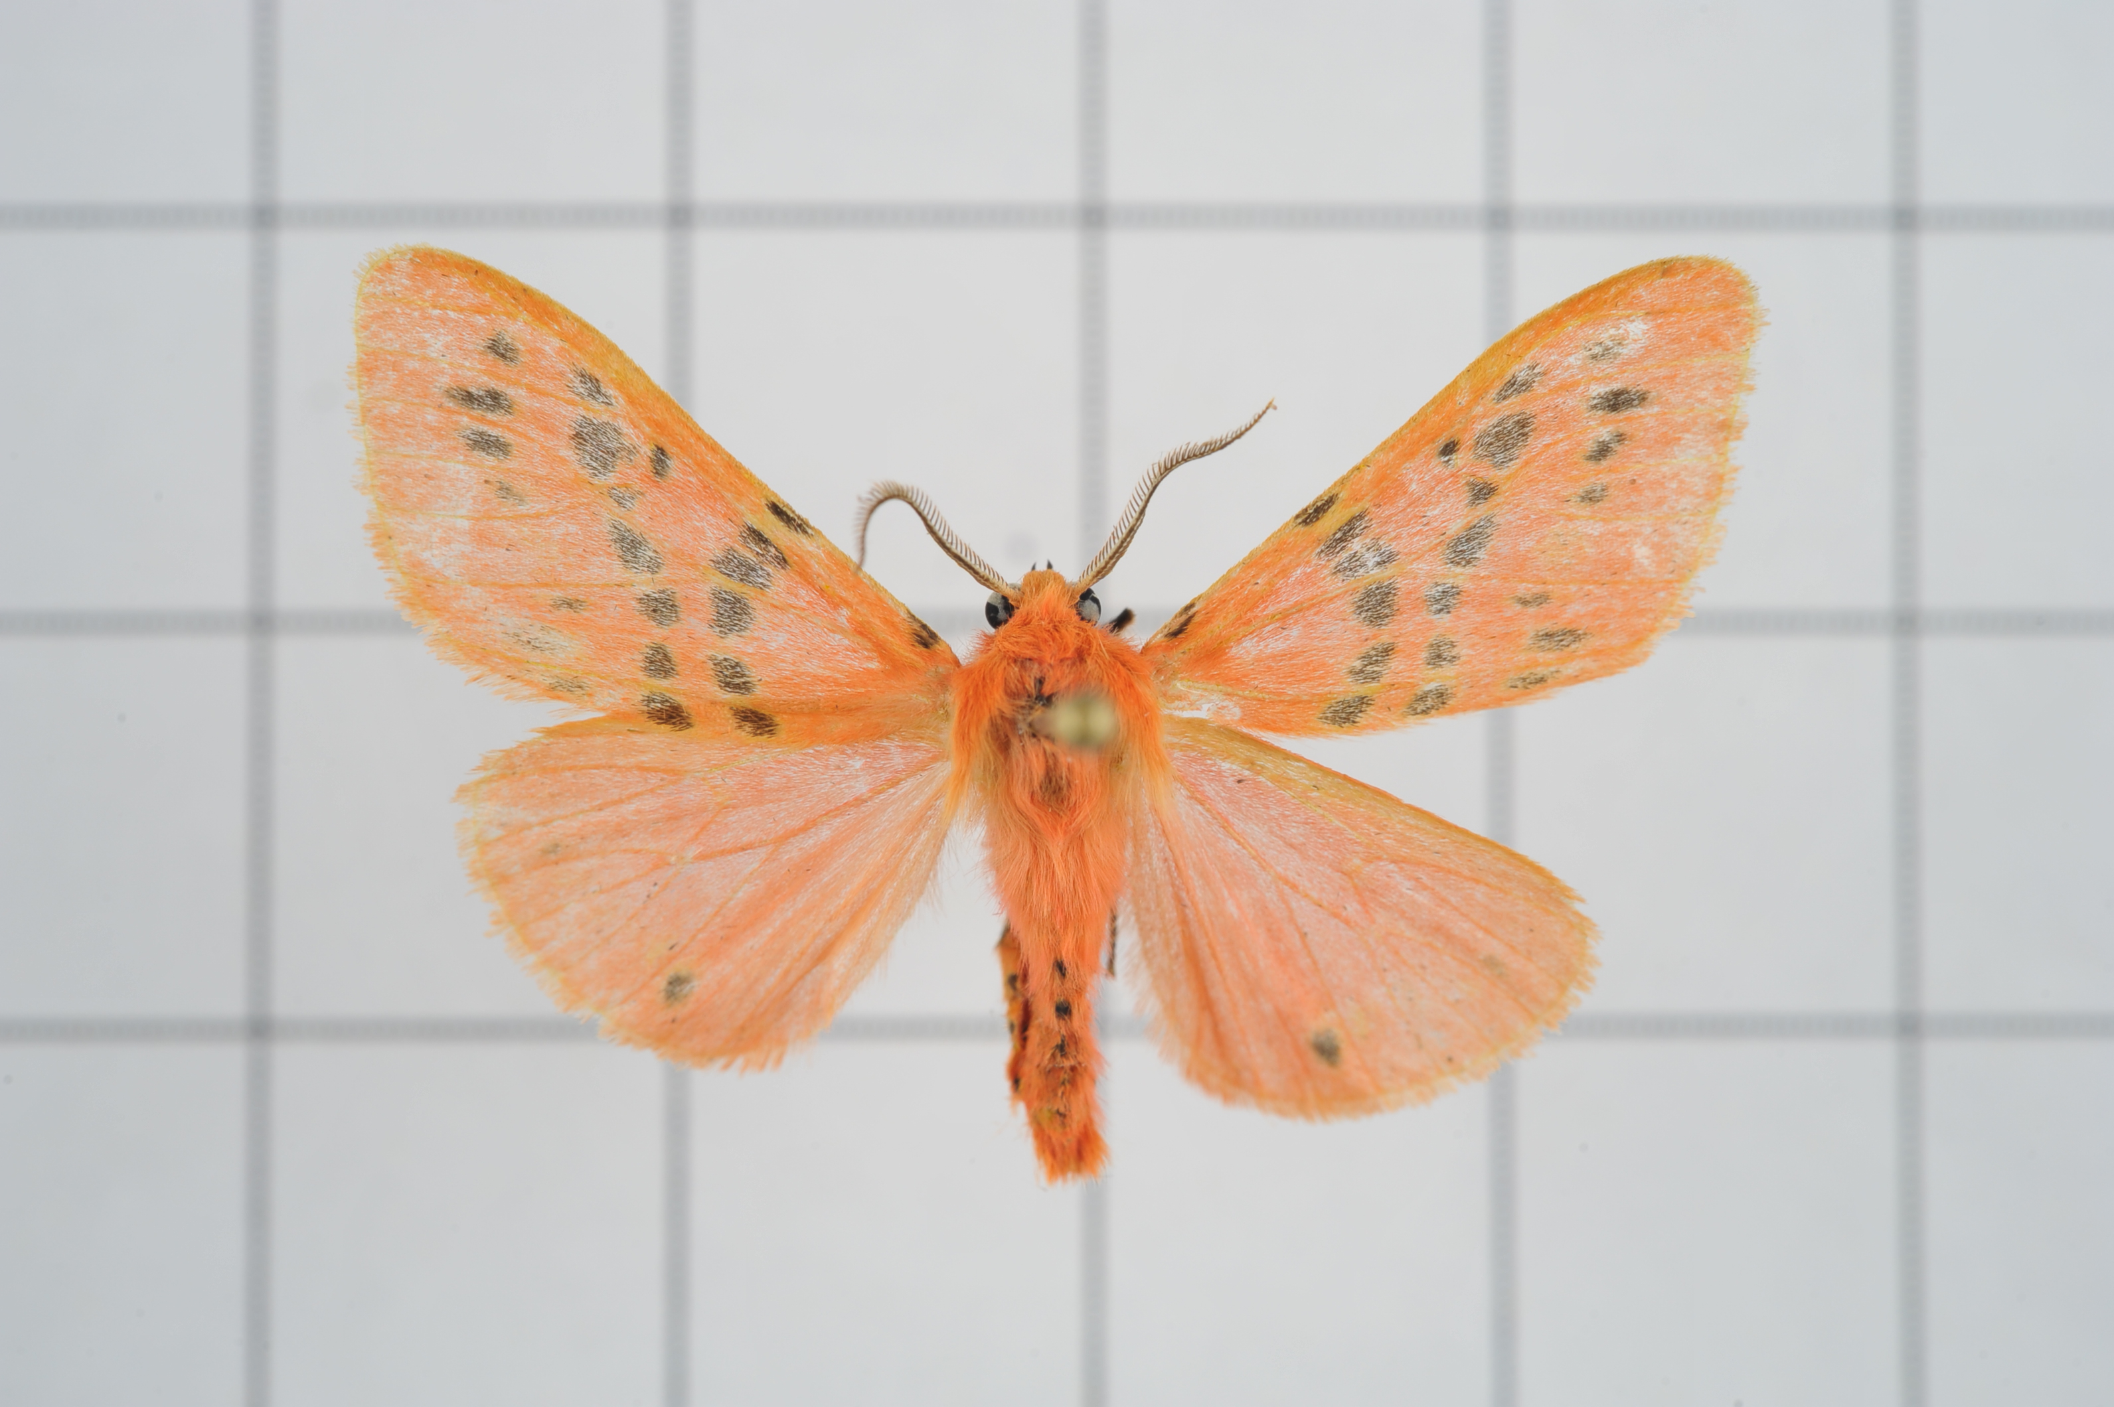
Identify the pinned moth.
Lemyra alikangensis
